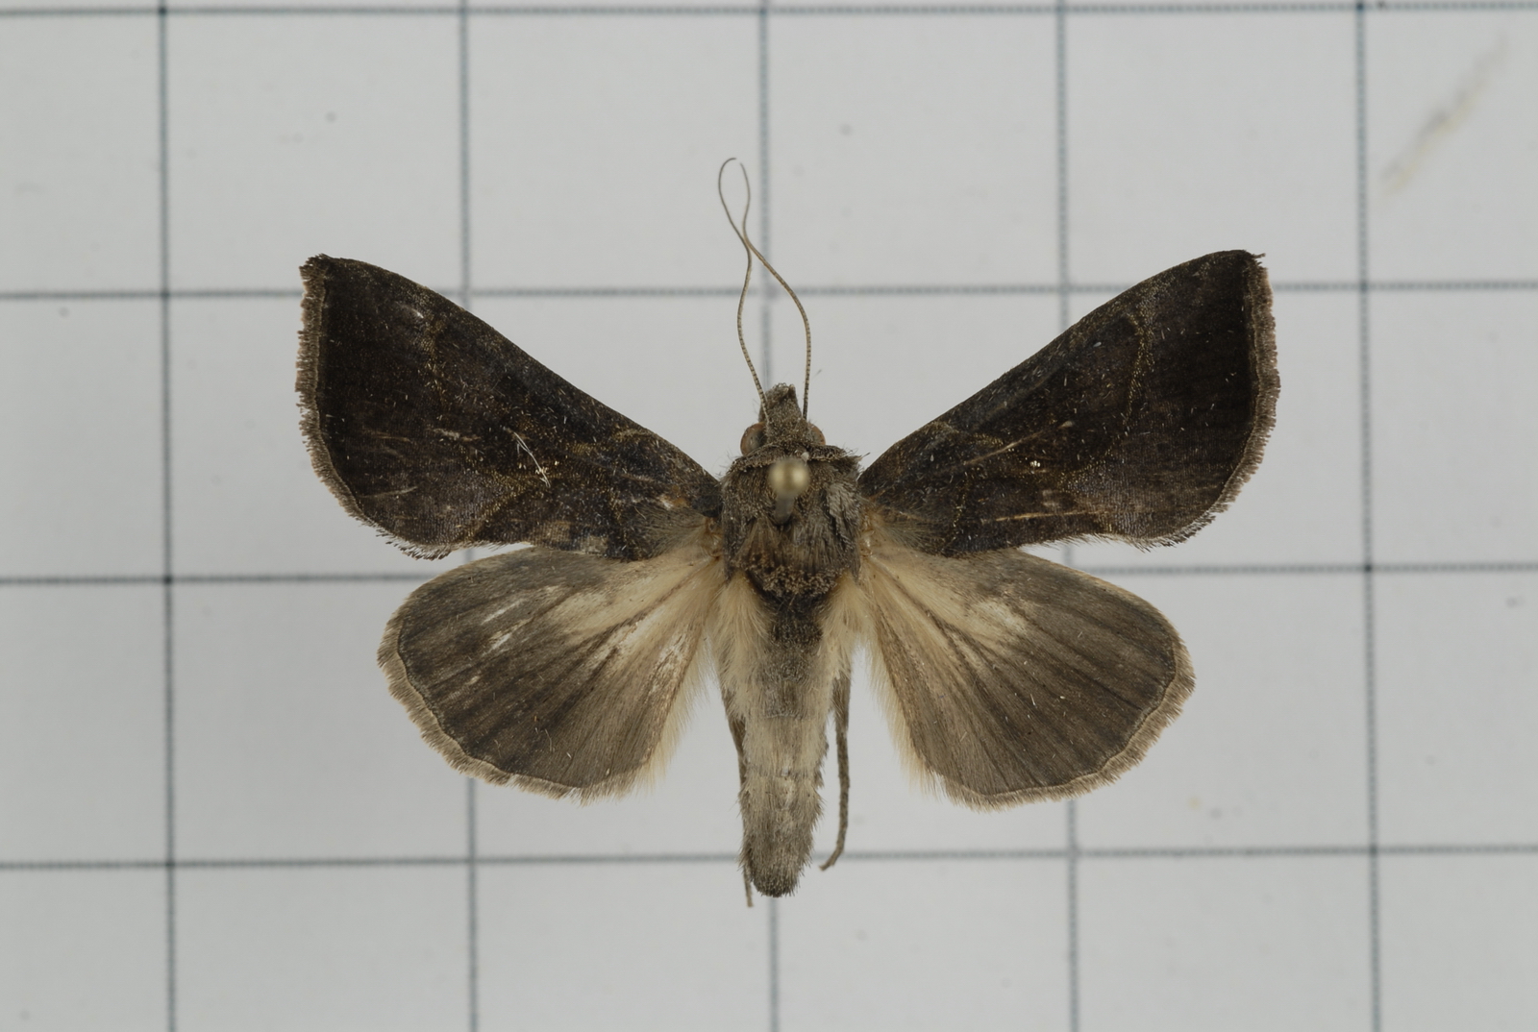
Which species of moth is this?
Chrysodeixis heberachis
